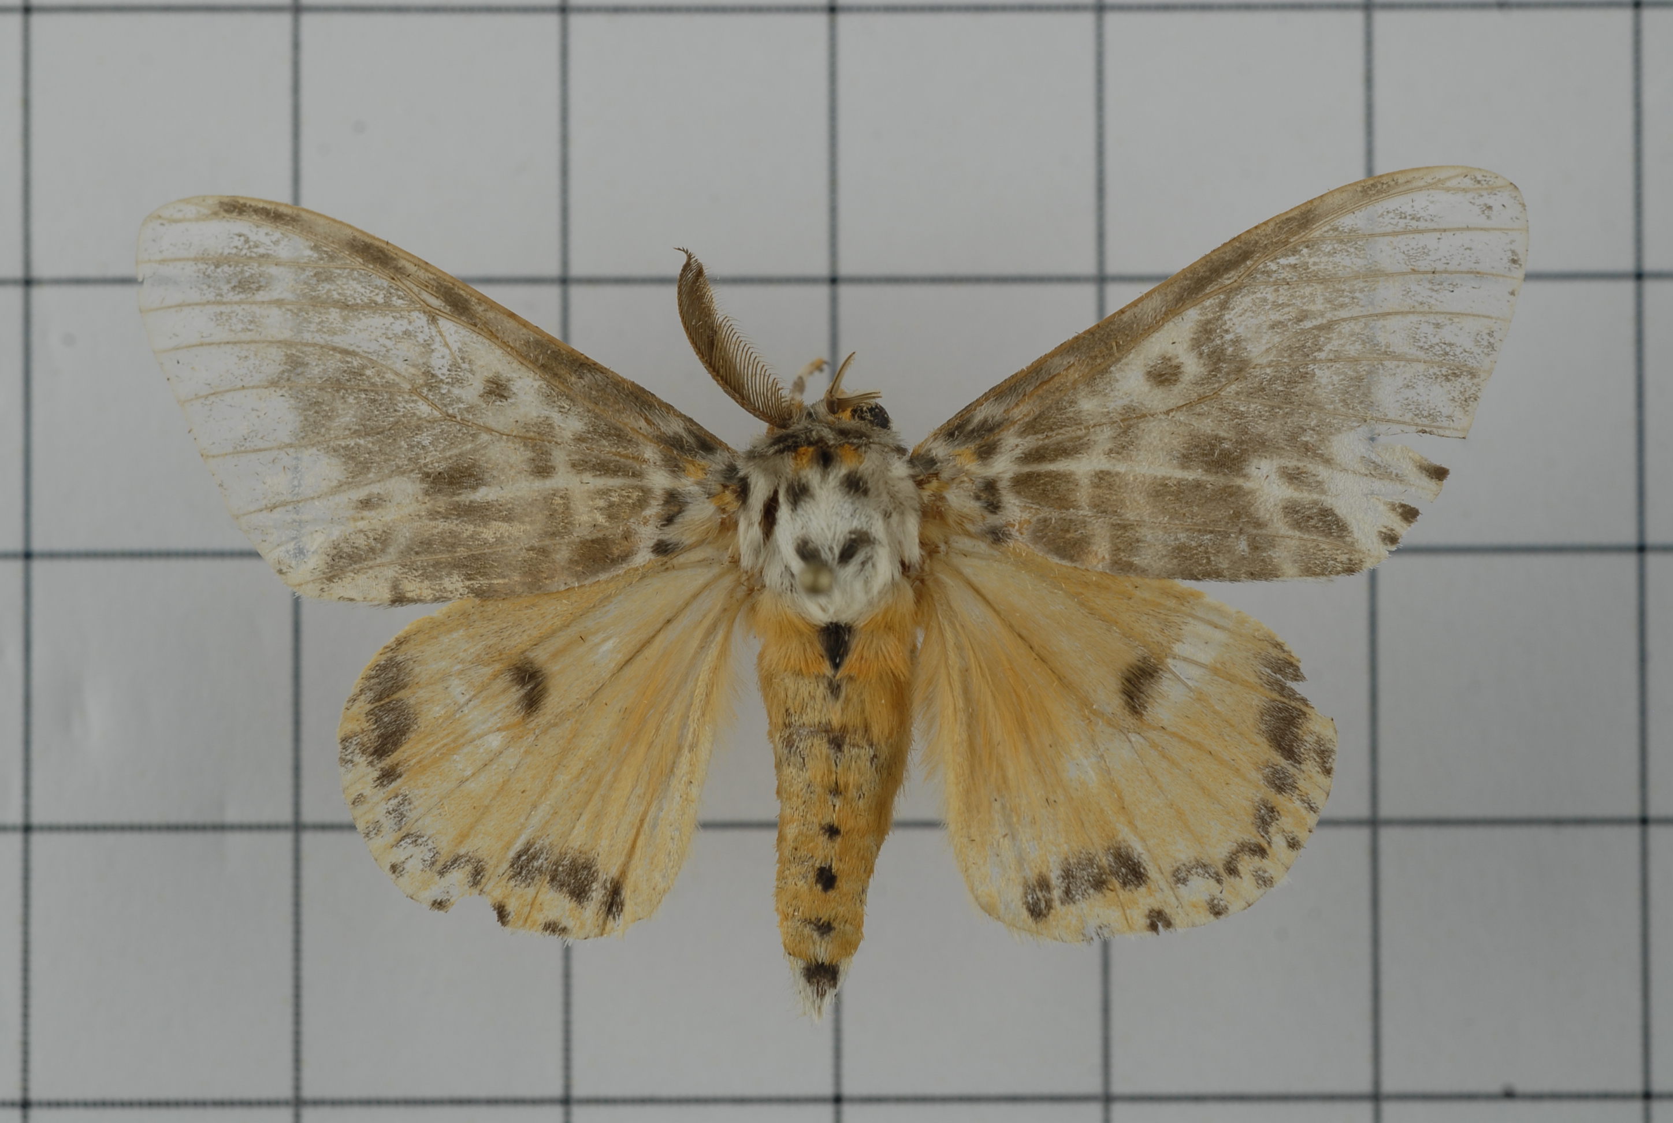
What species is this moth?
Lymantria mathura subpallida
